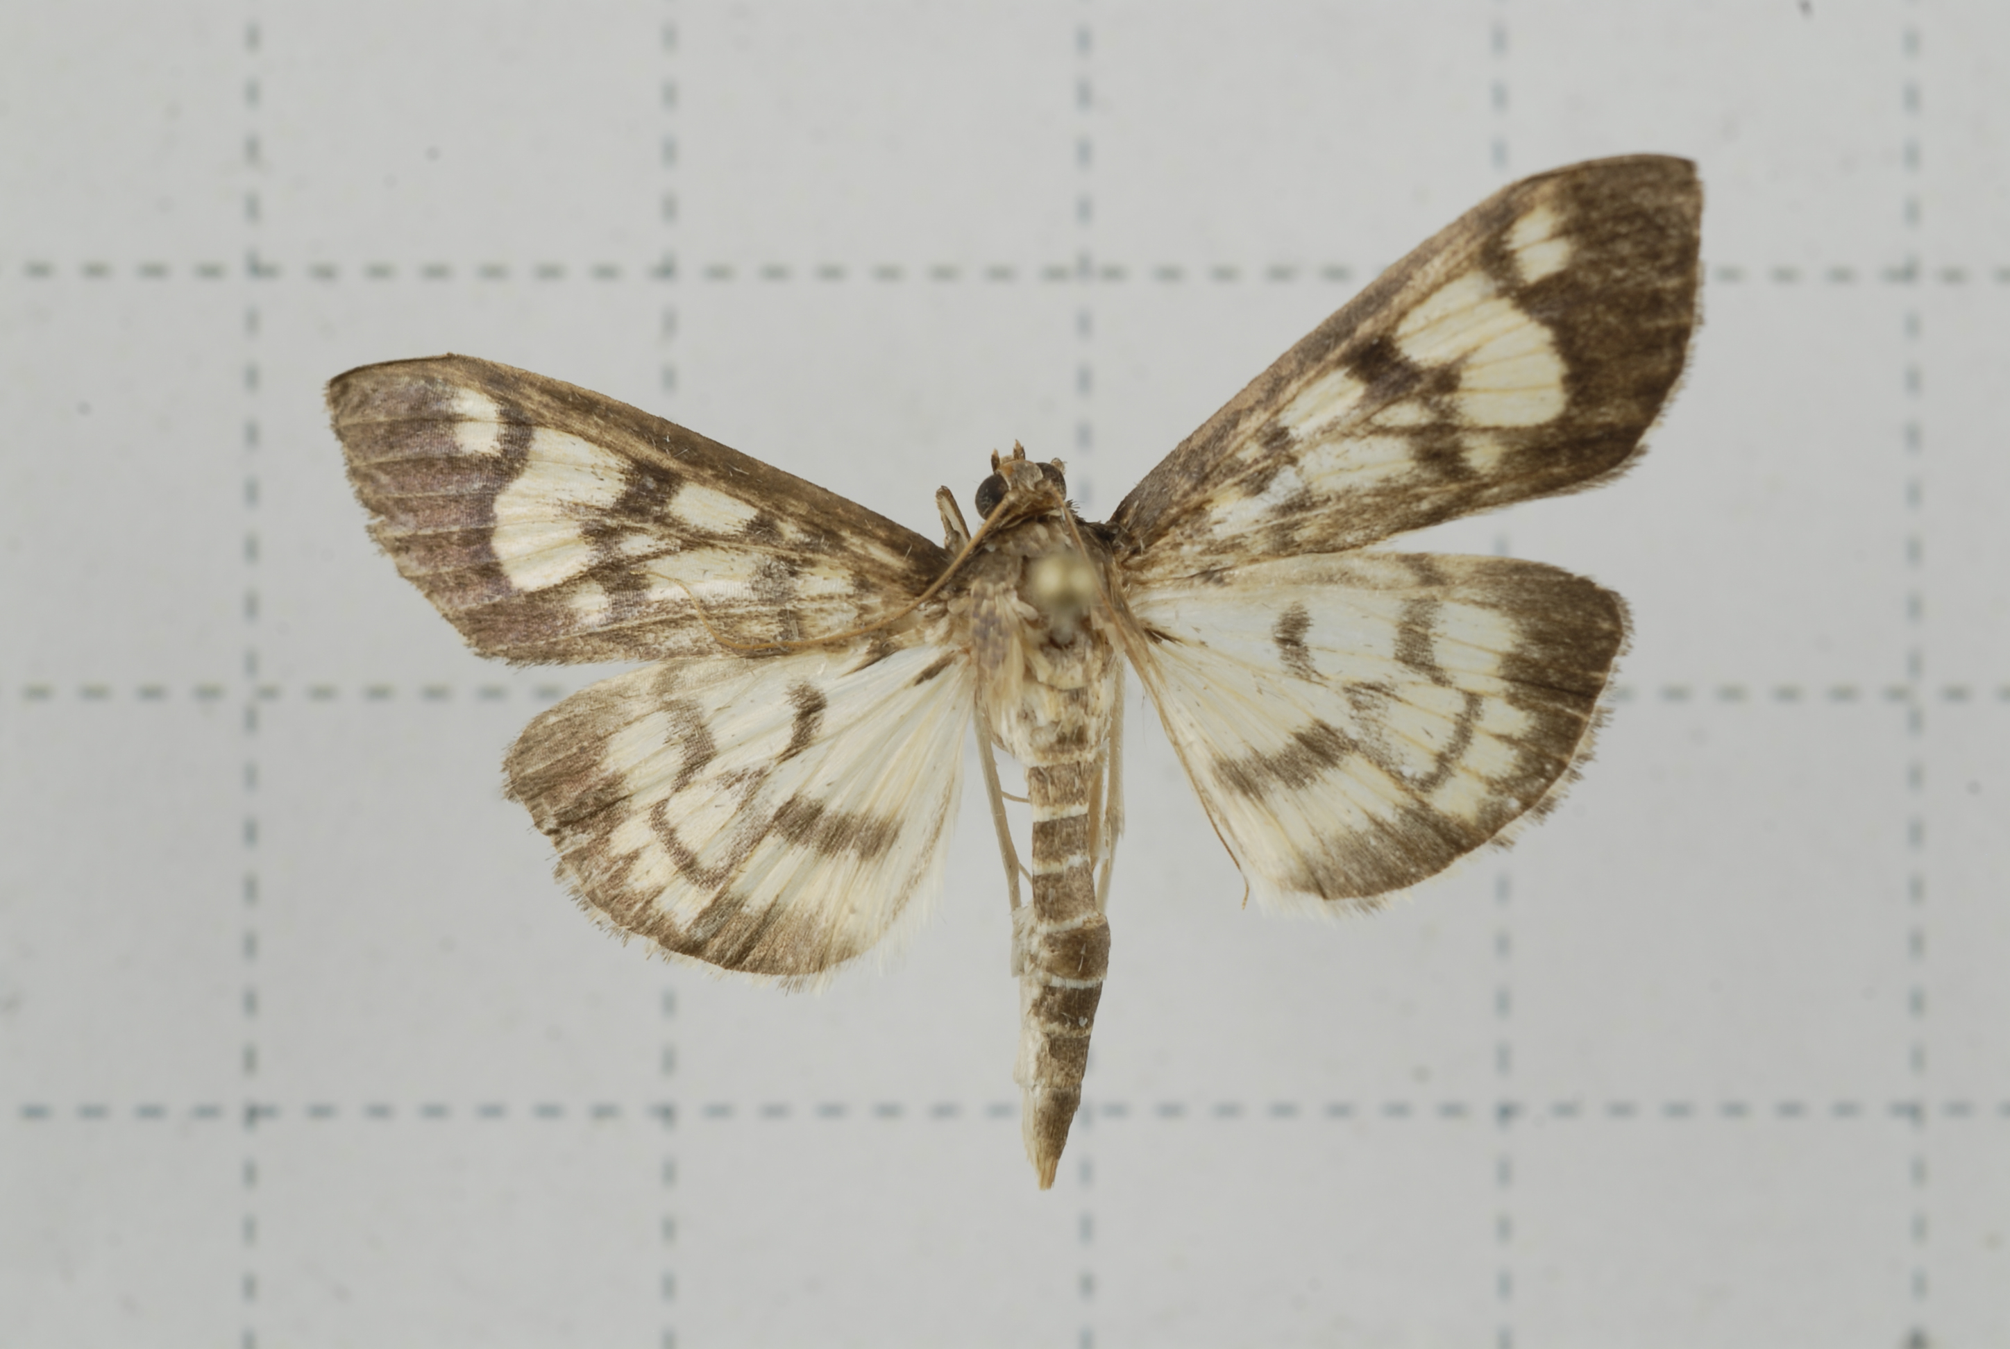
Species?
Syllepte taiwanalis
